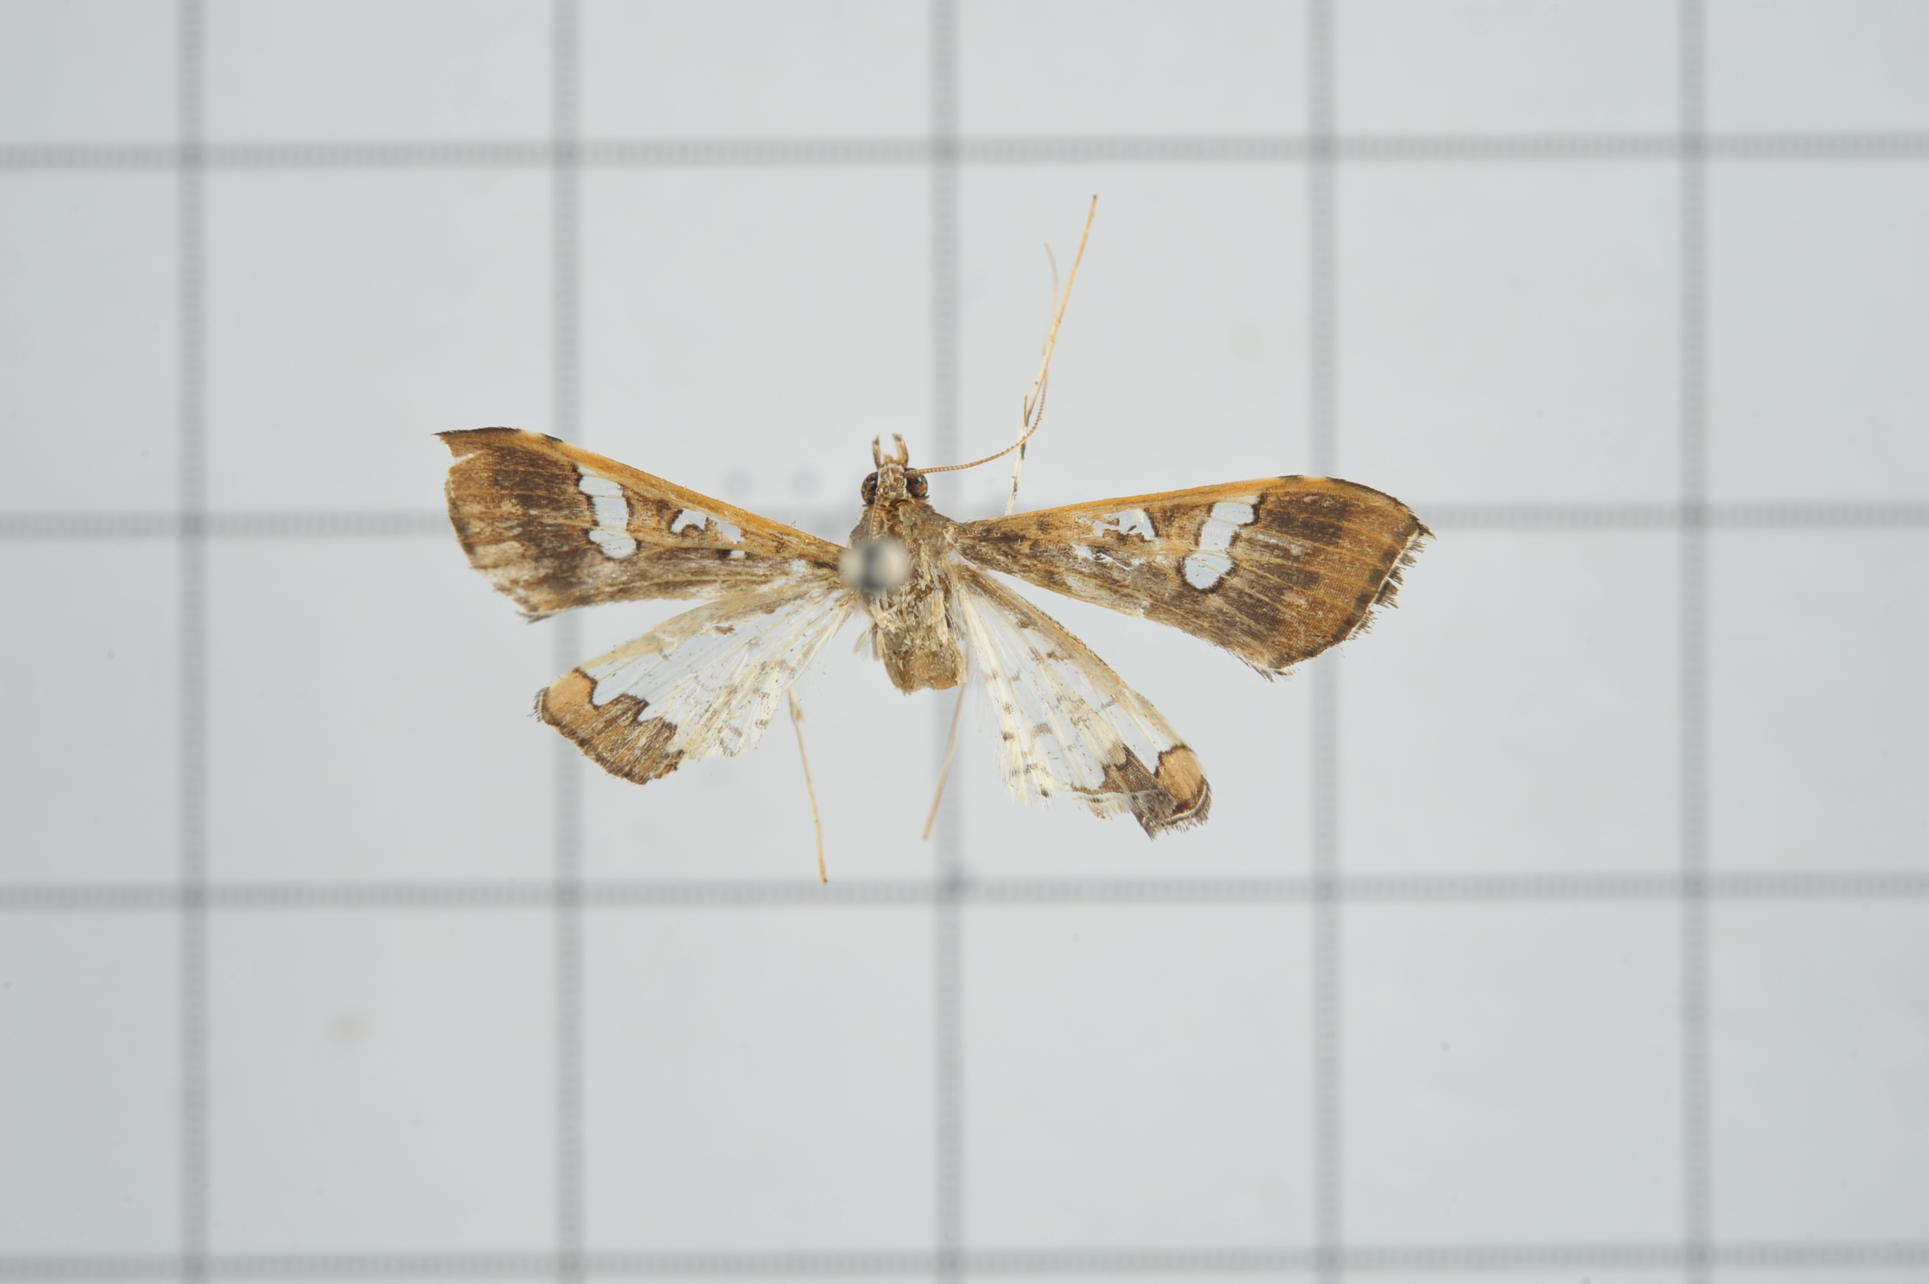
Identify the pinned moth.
Maruca vitrata
